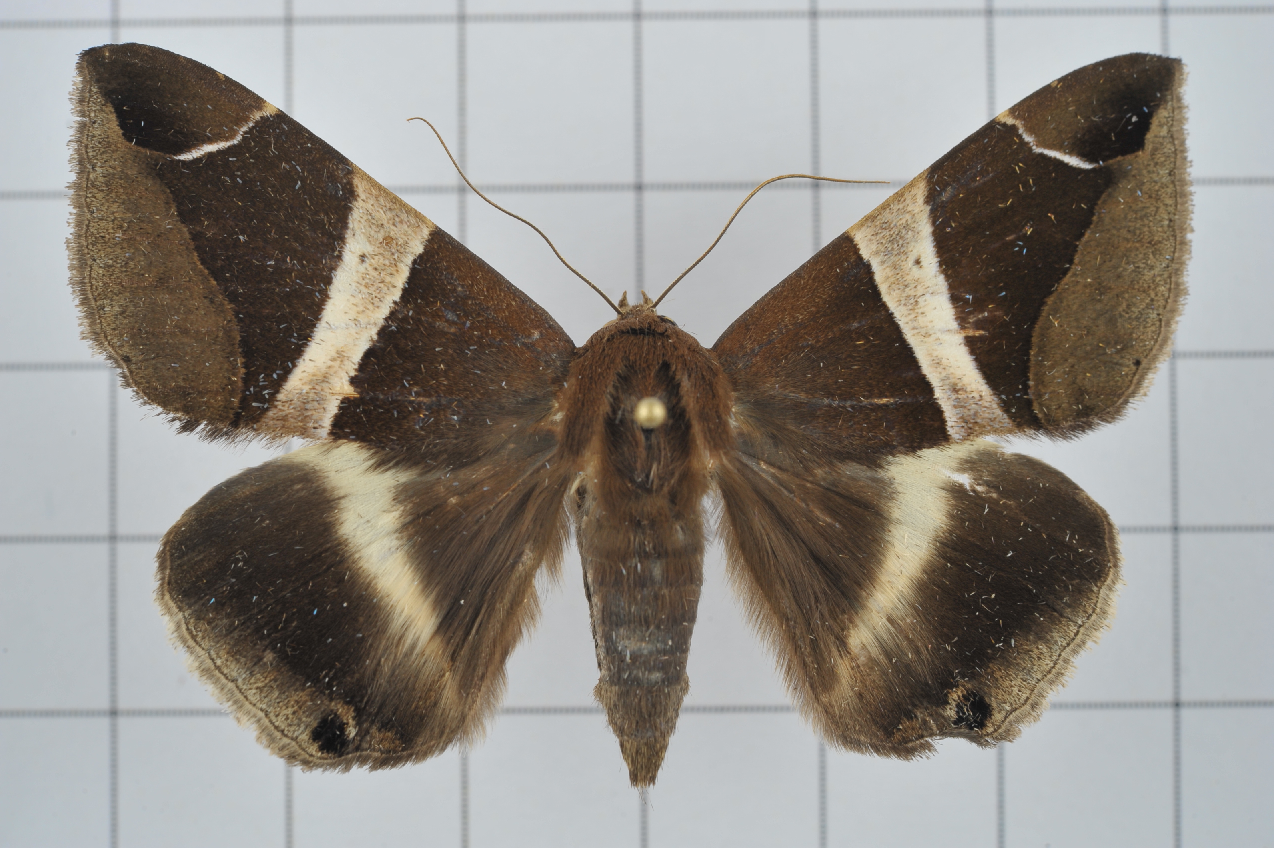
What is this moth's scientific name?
Bastilla praetermissa
